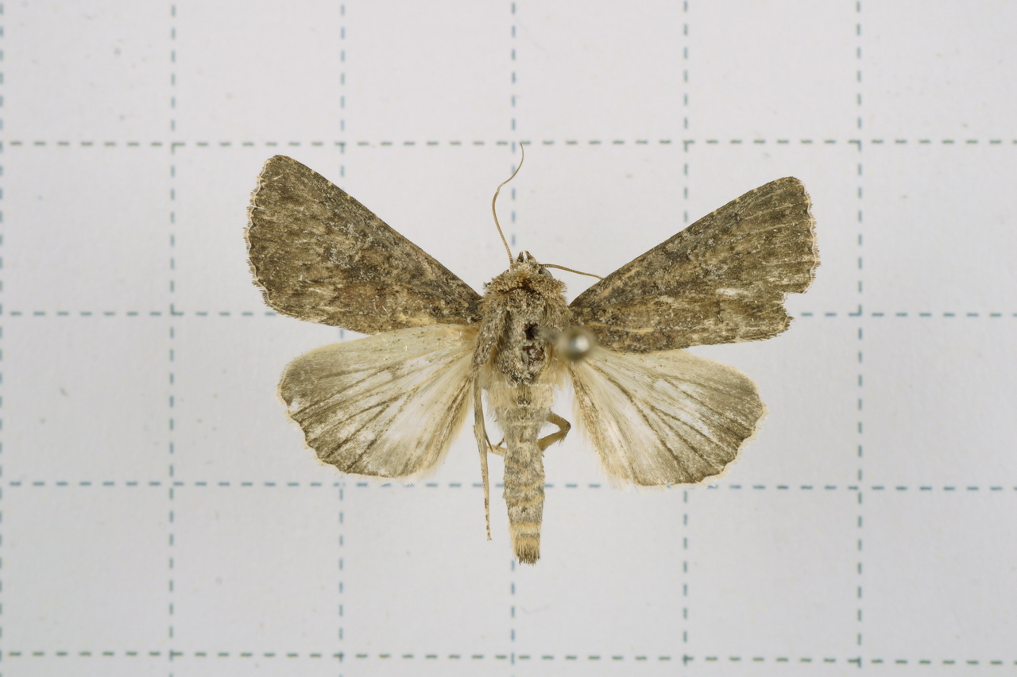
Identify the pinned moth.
Condica illecta
